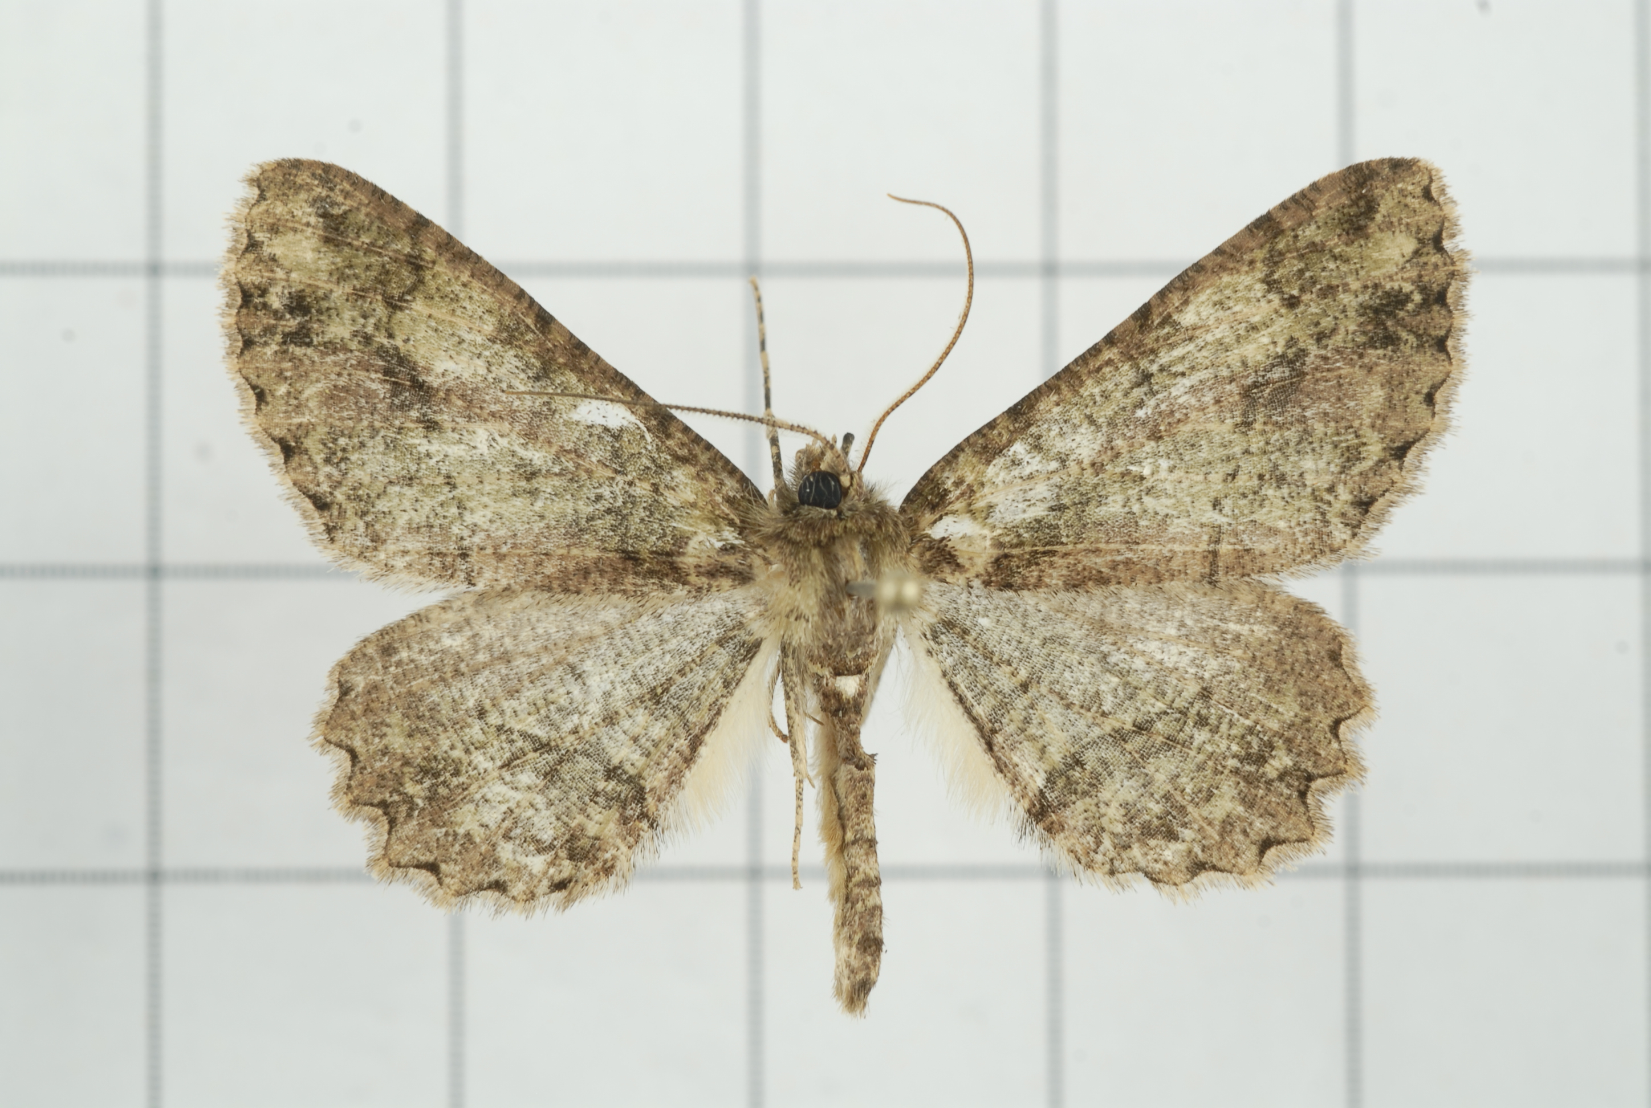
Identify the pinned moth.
Paradarisa comparataria rantaizanensis
